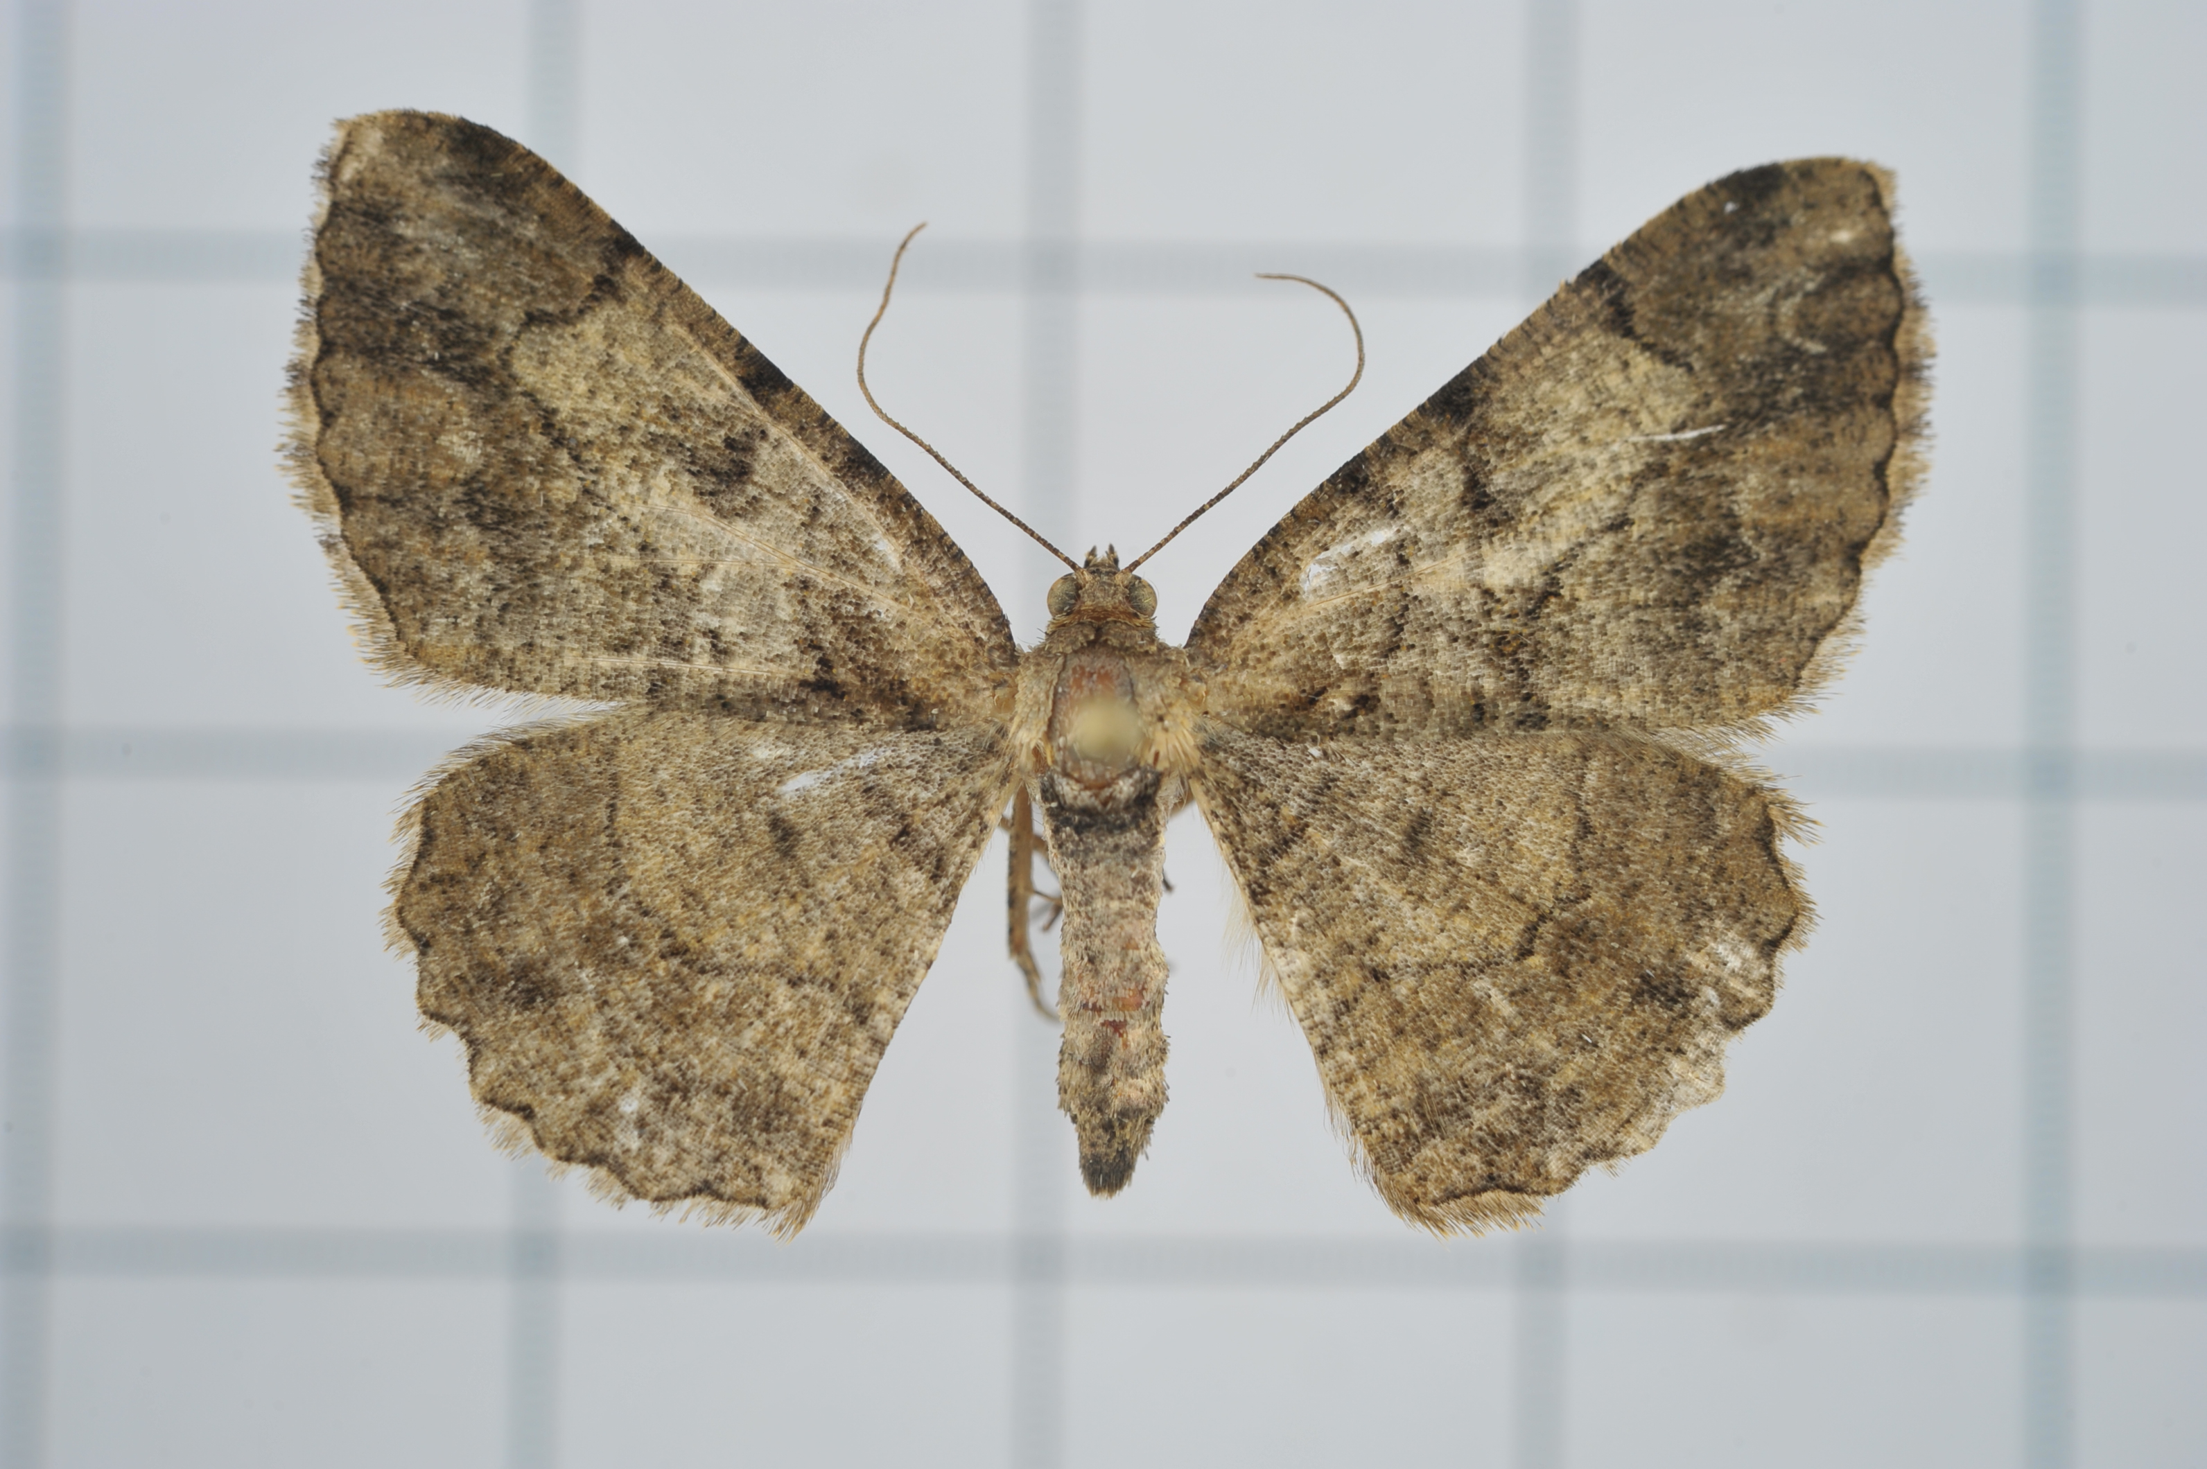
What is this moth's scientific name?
Psilalcis pulveraria
